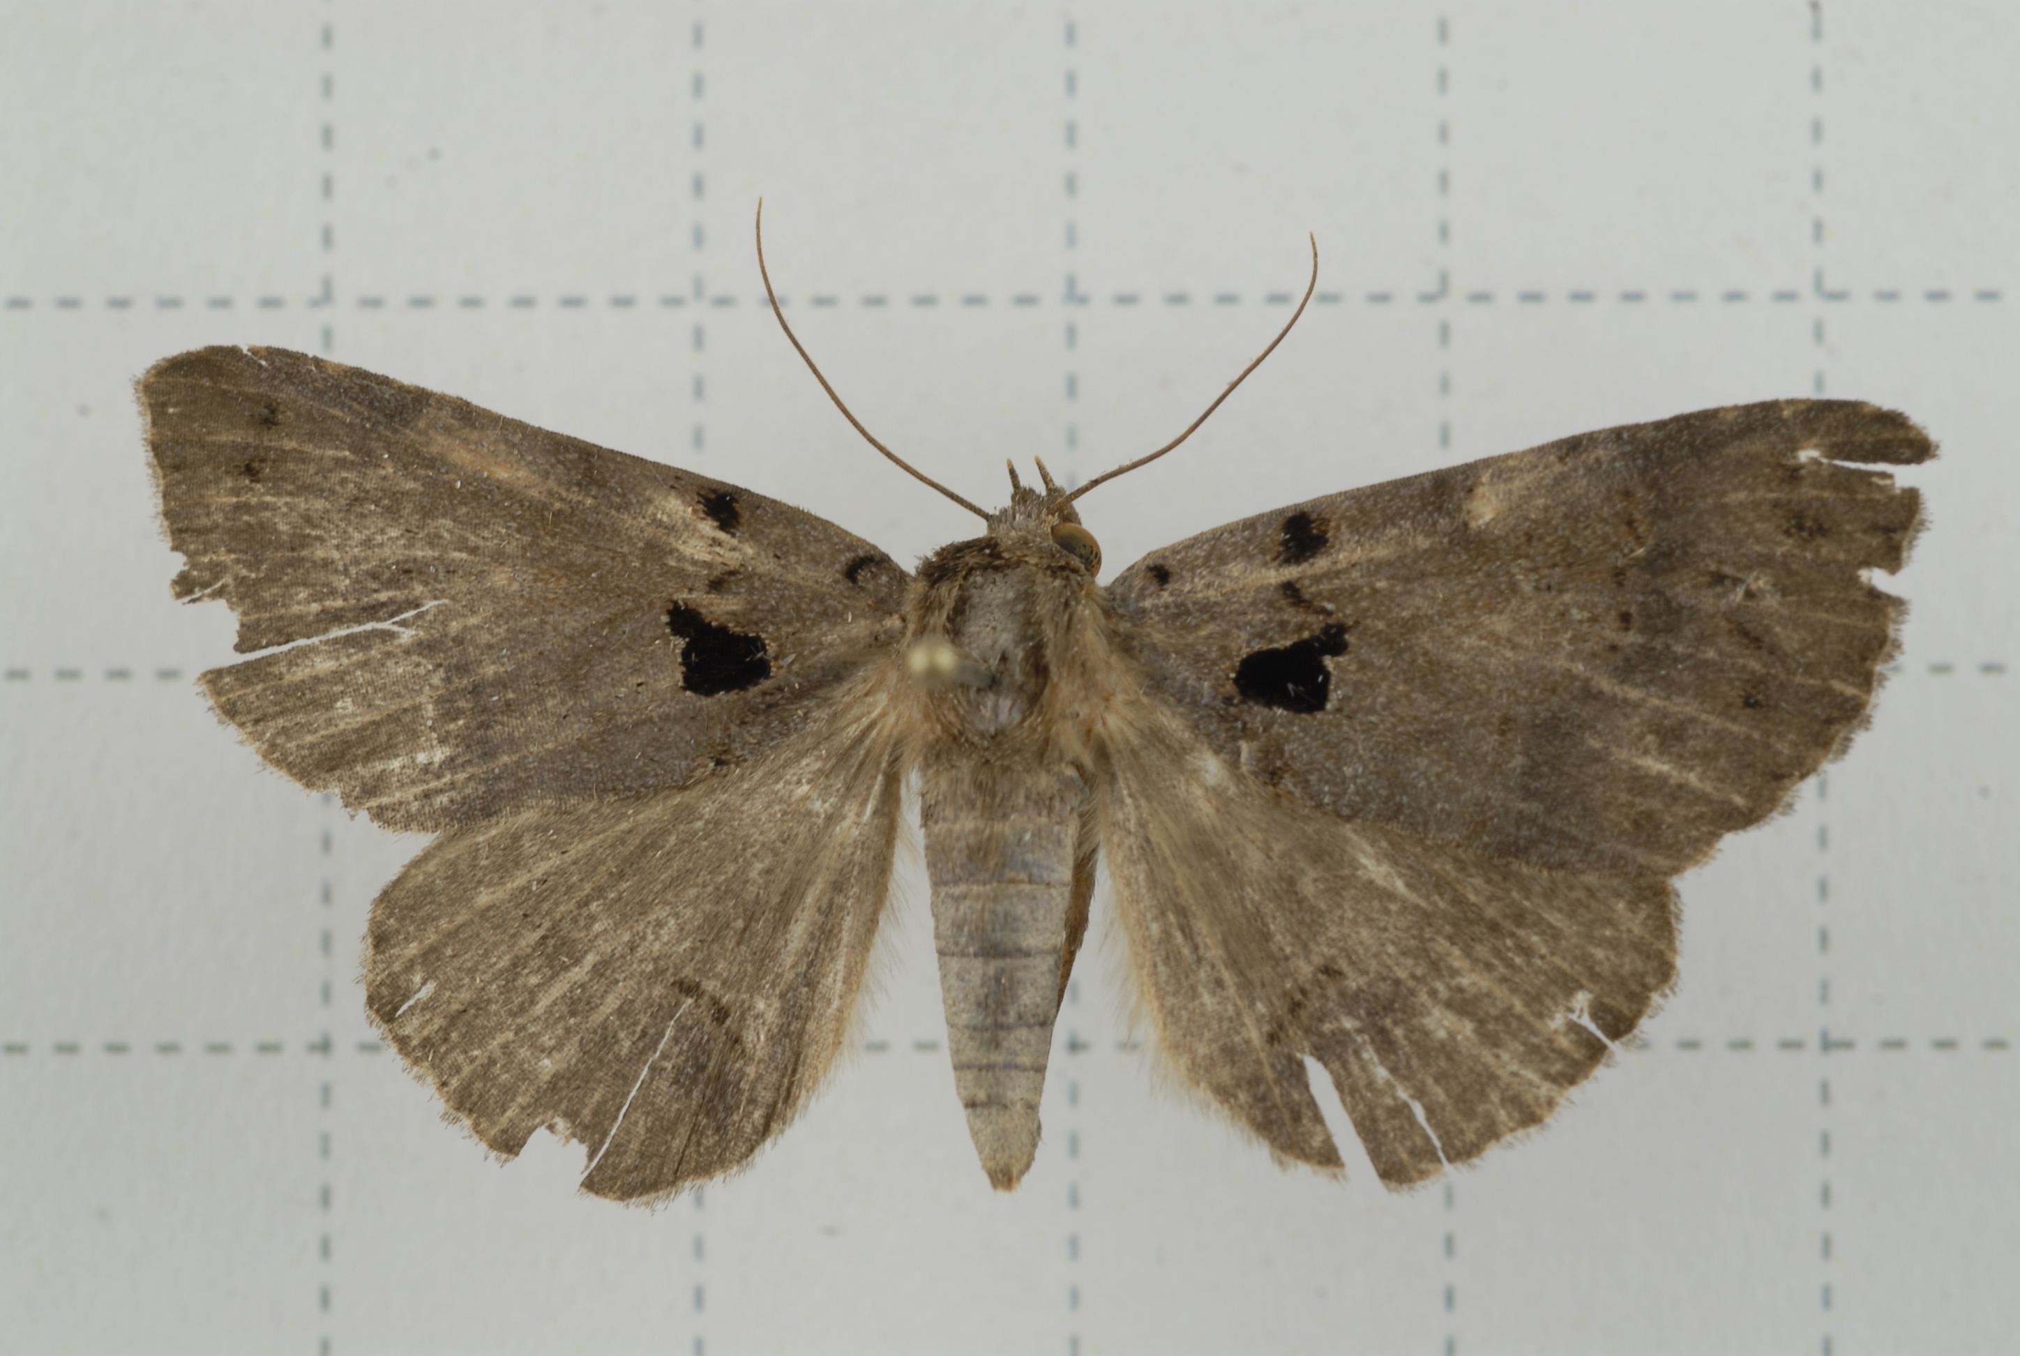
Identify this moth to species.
Avatha bipartita
